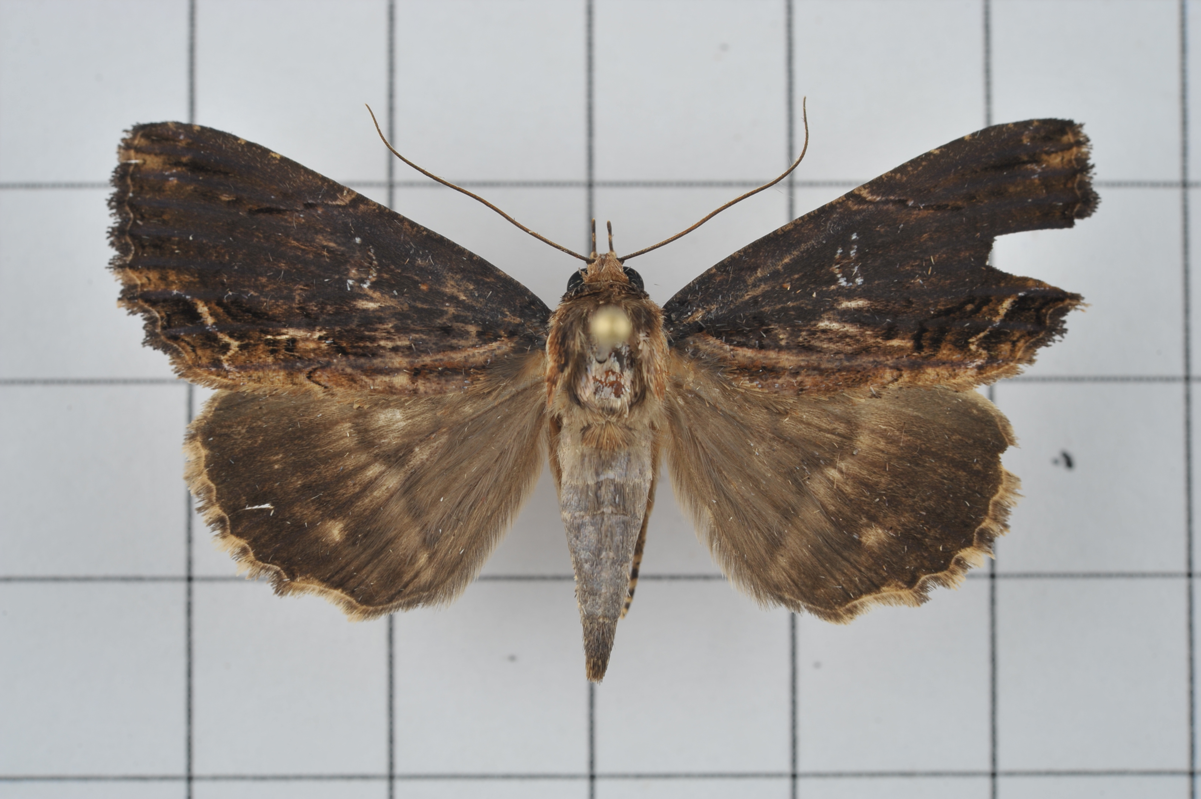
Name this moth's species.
Ercheia umbrosa
